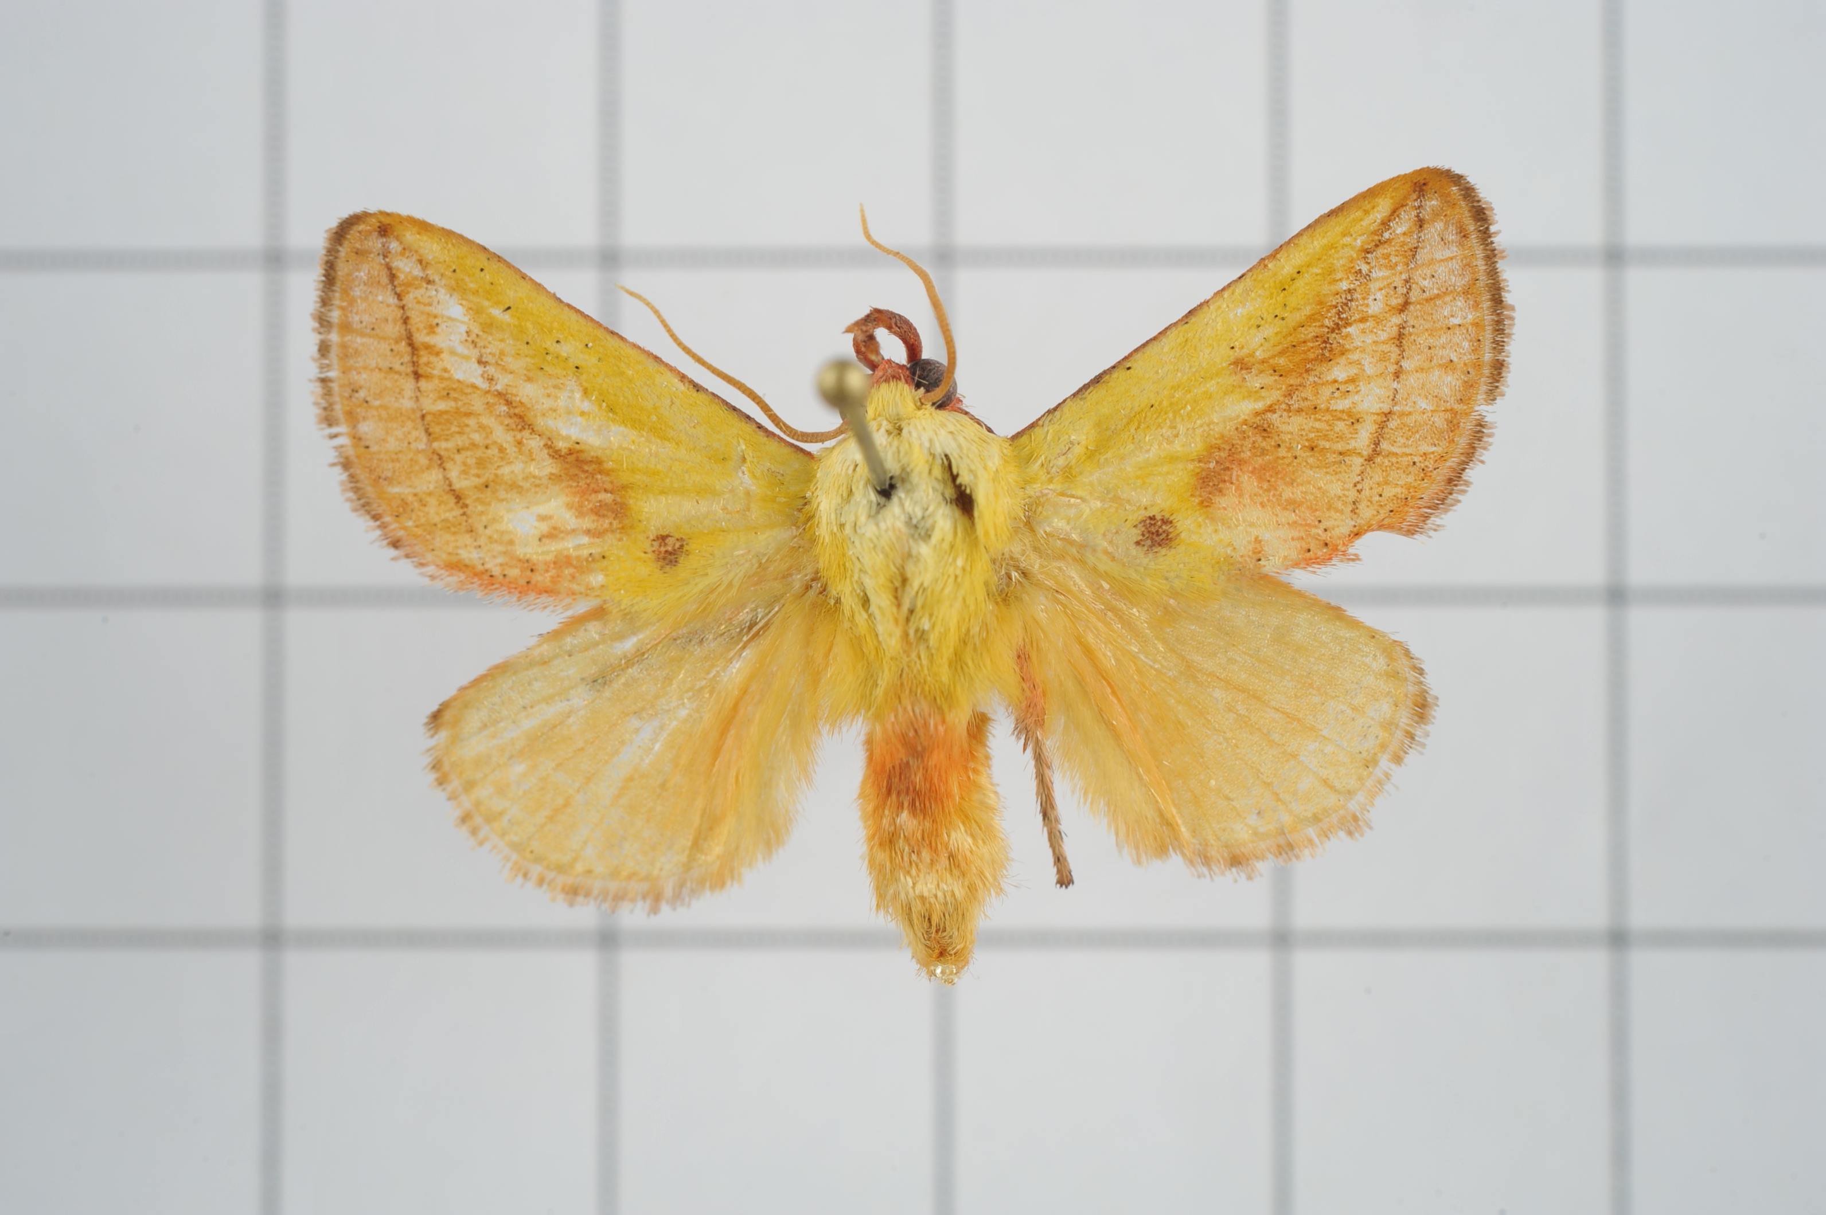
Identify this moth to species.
Monema rubriceps
